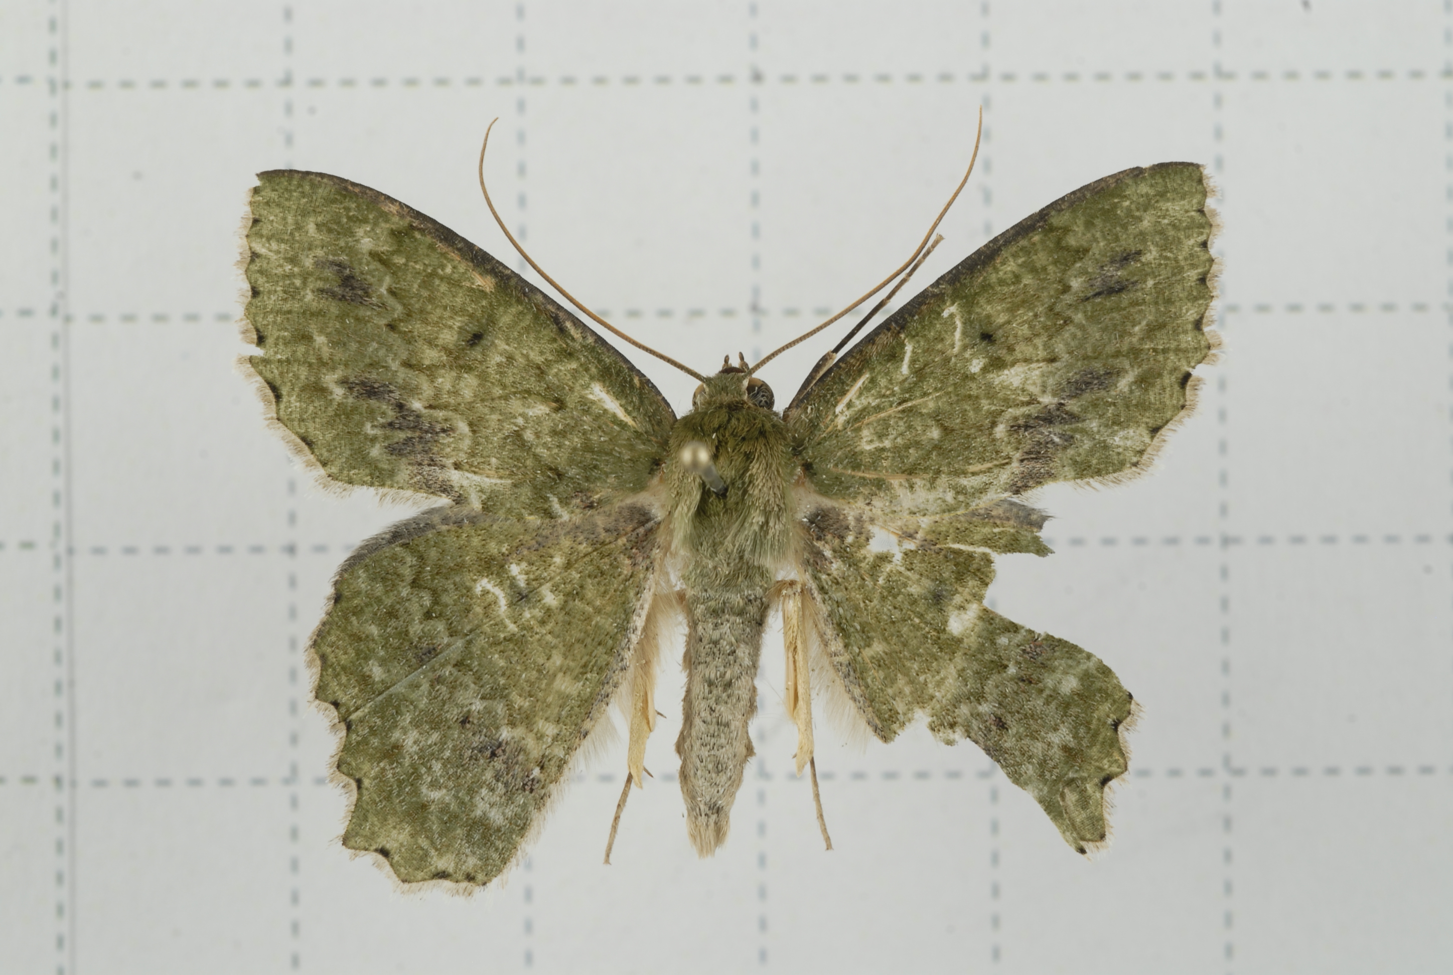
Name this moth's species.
Herochroma baibarana
